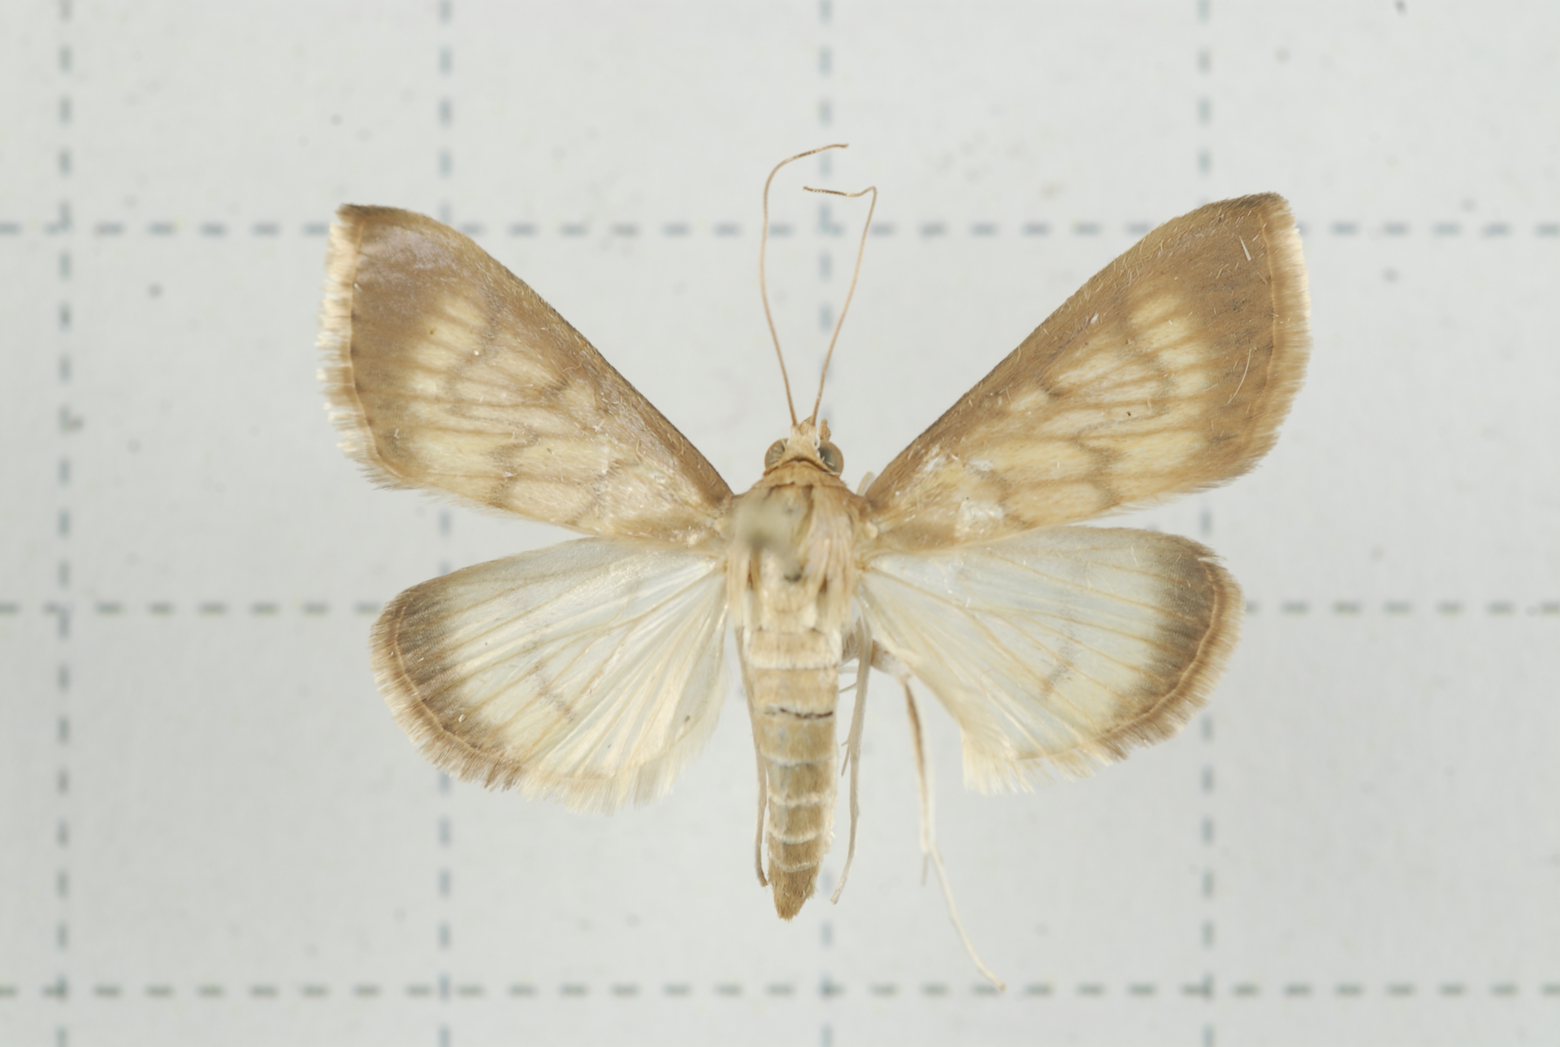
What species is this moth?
Crypsiptya coclesalis
